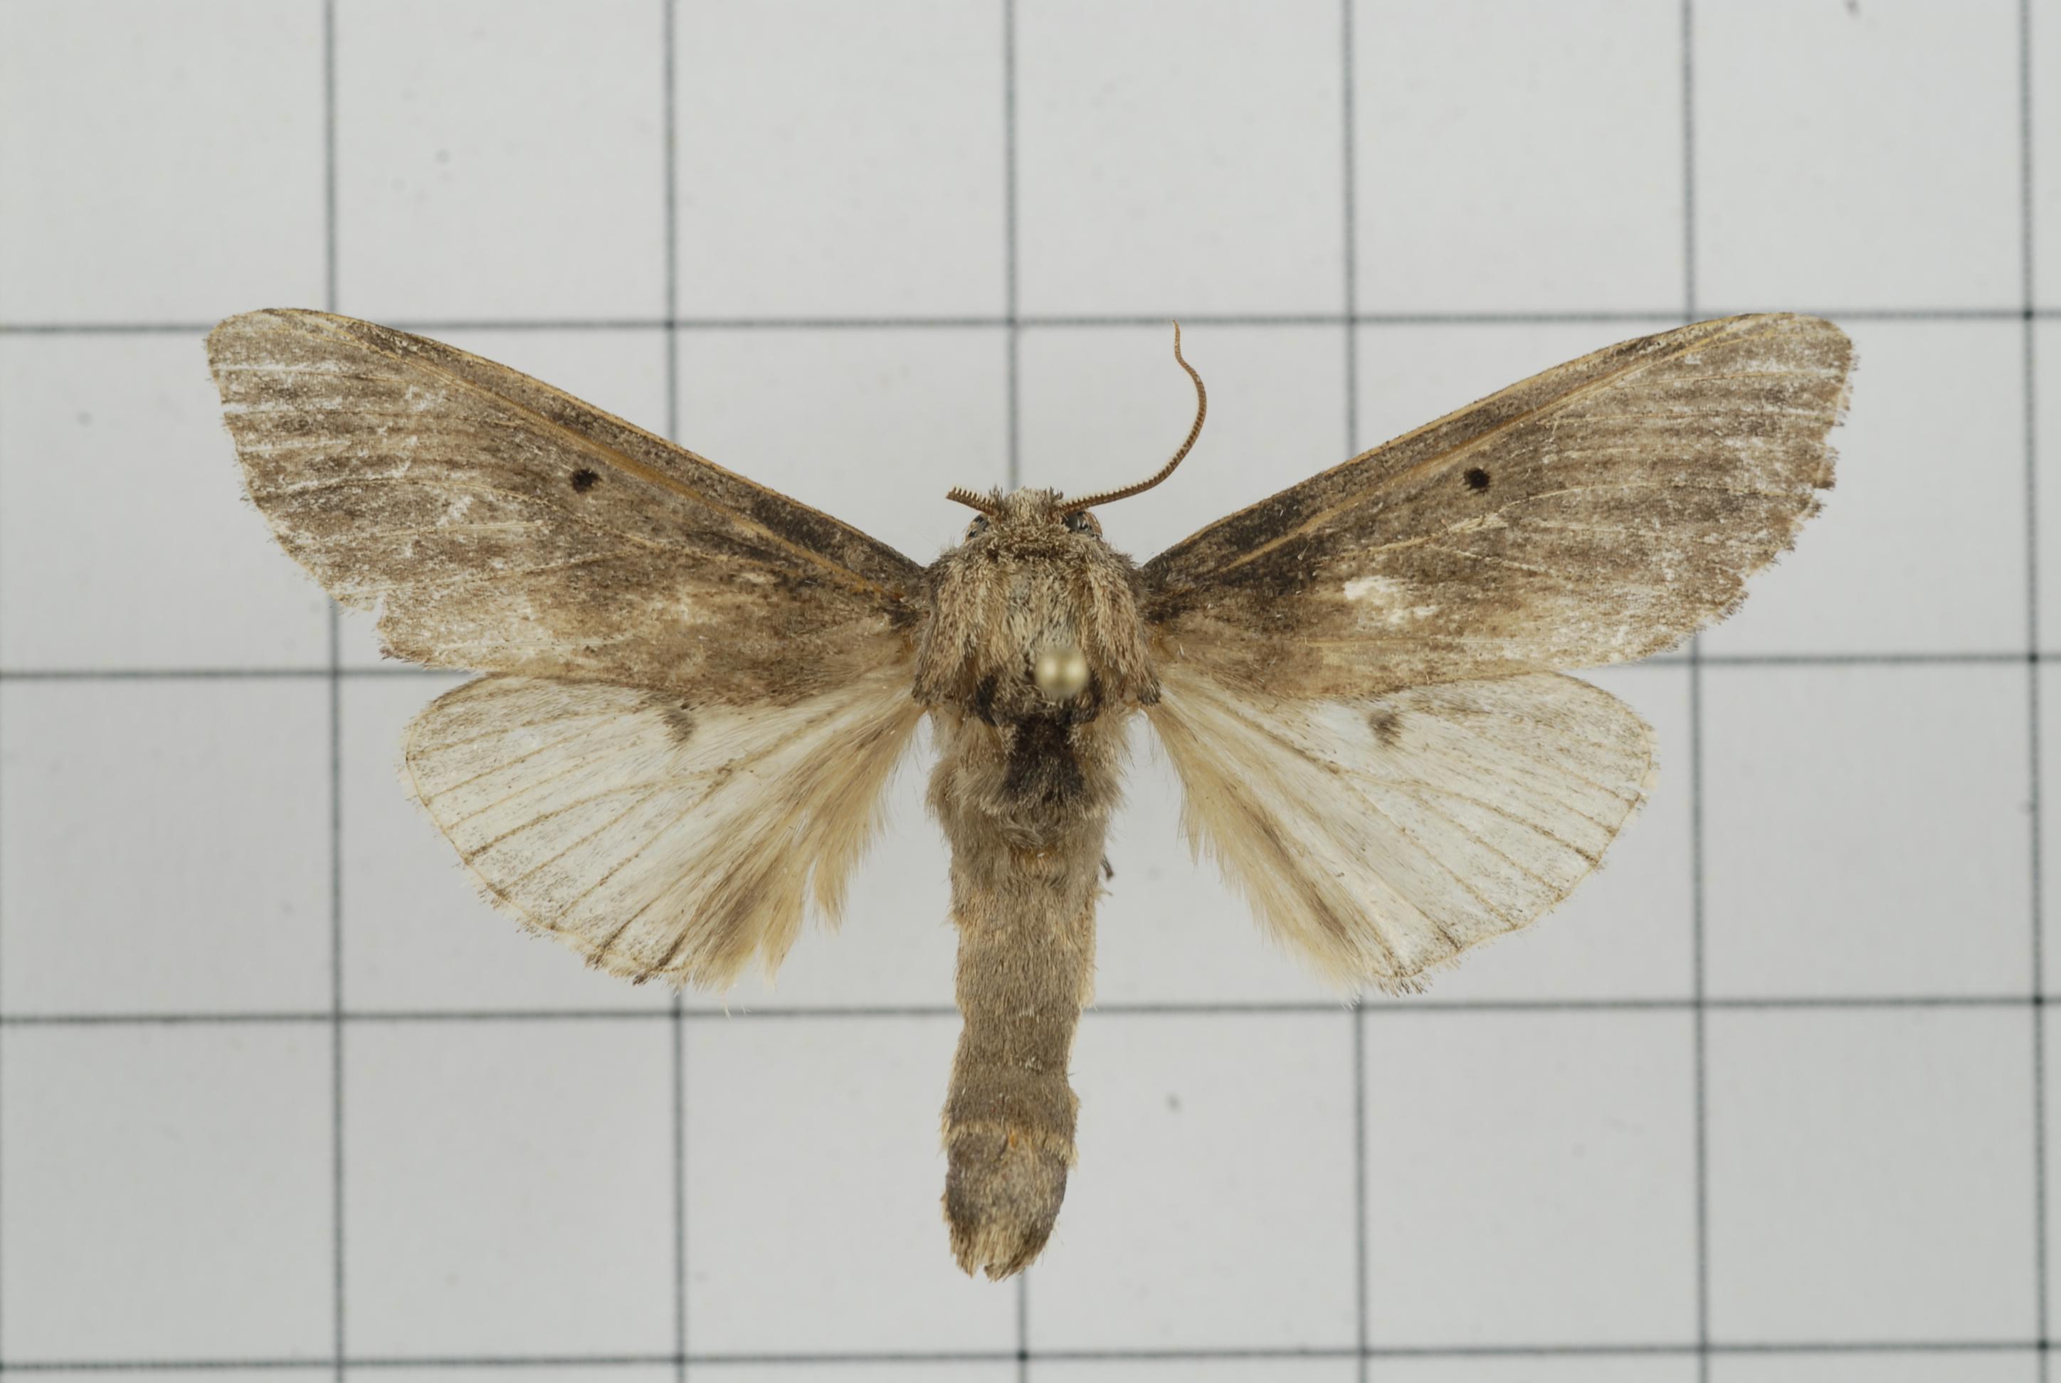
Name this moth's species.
Norracoides basinotata
